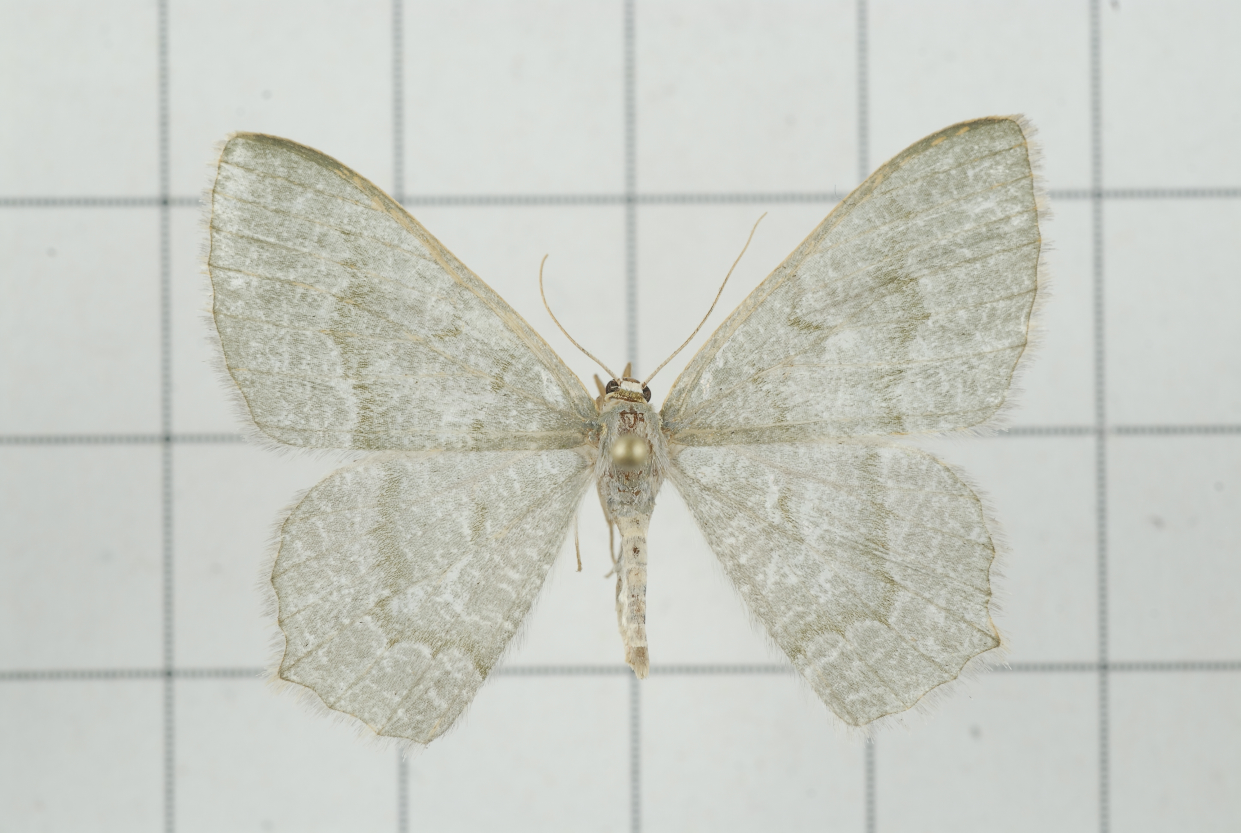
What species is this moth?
Maxates glaucaria
